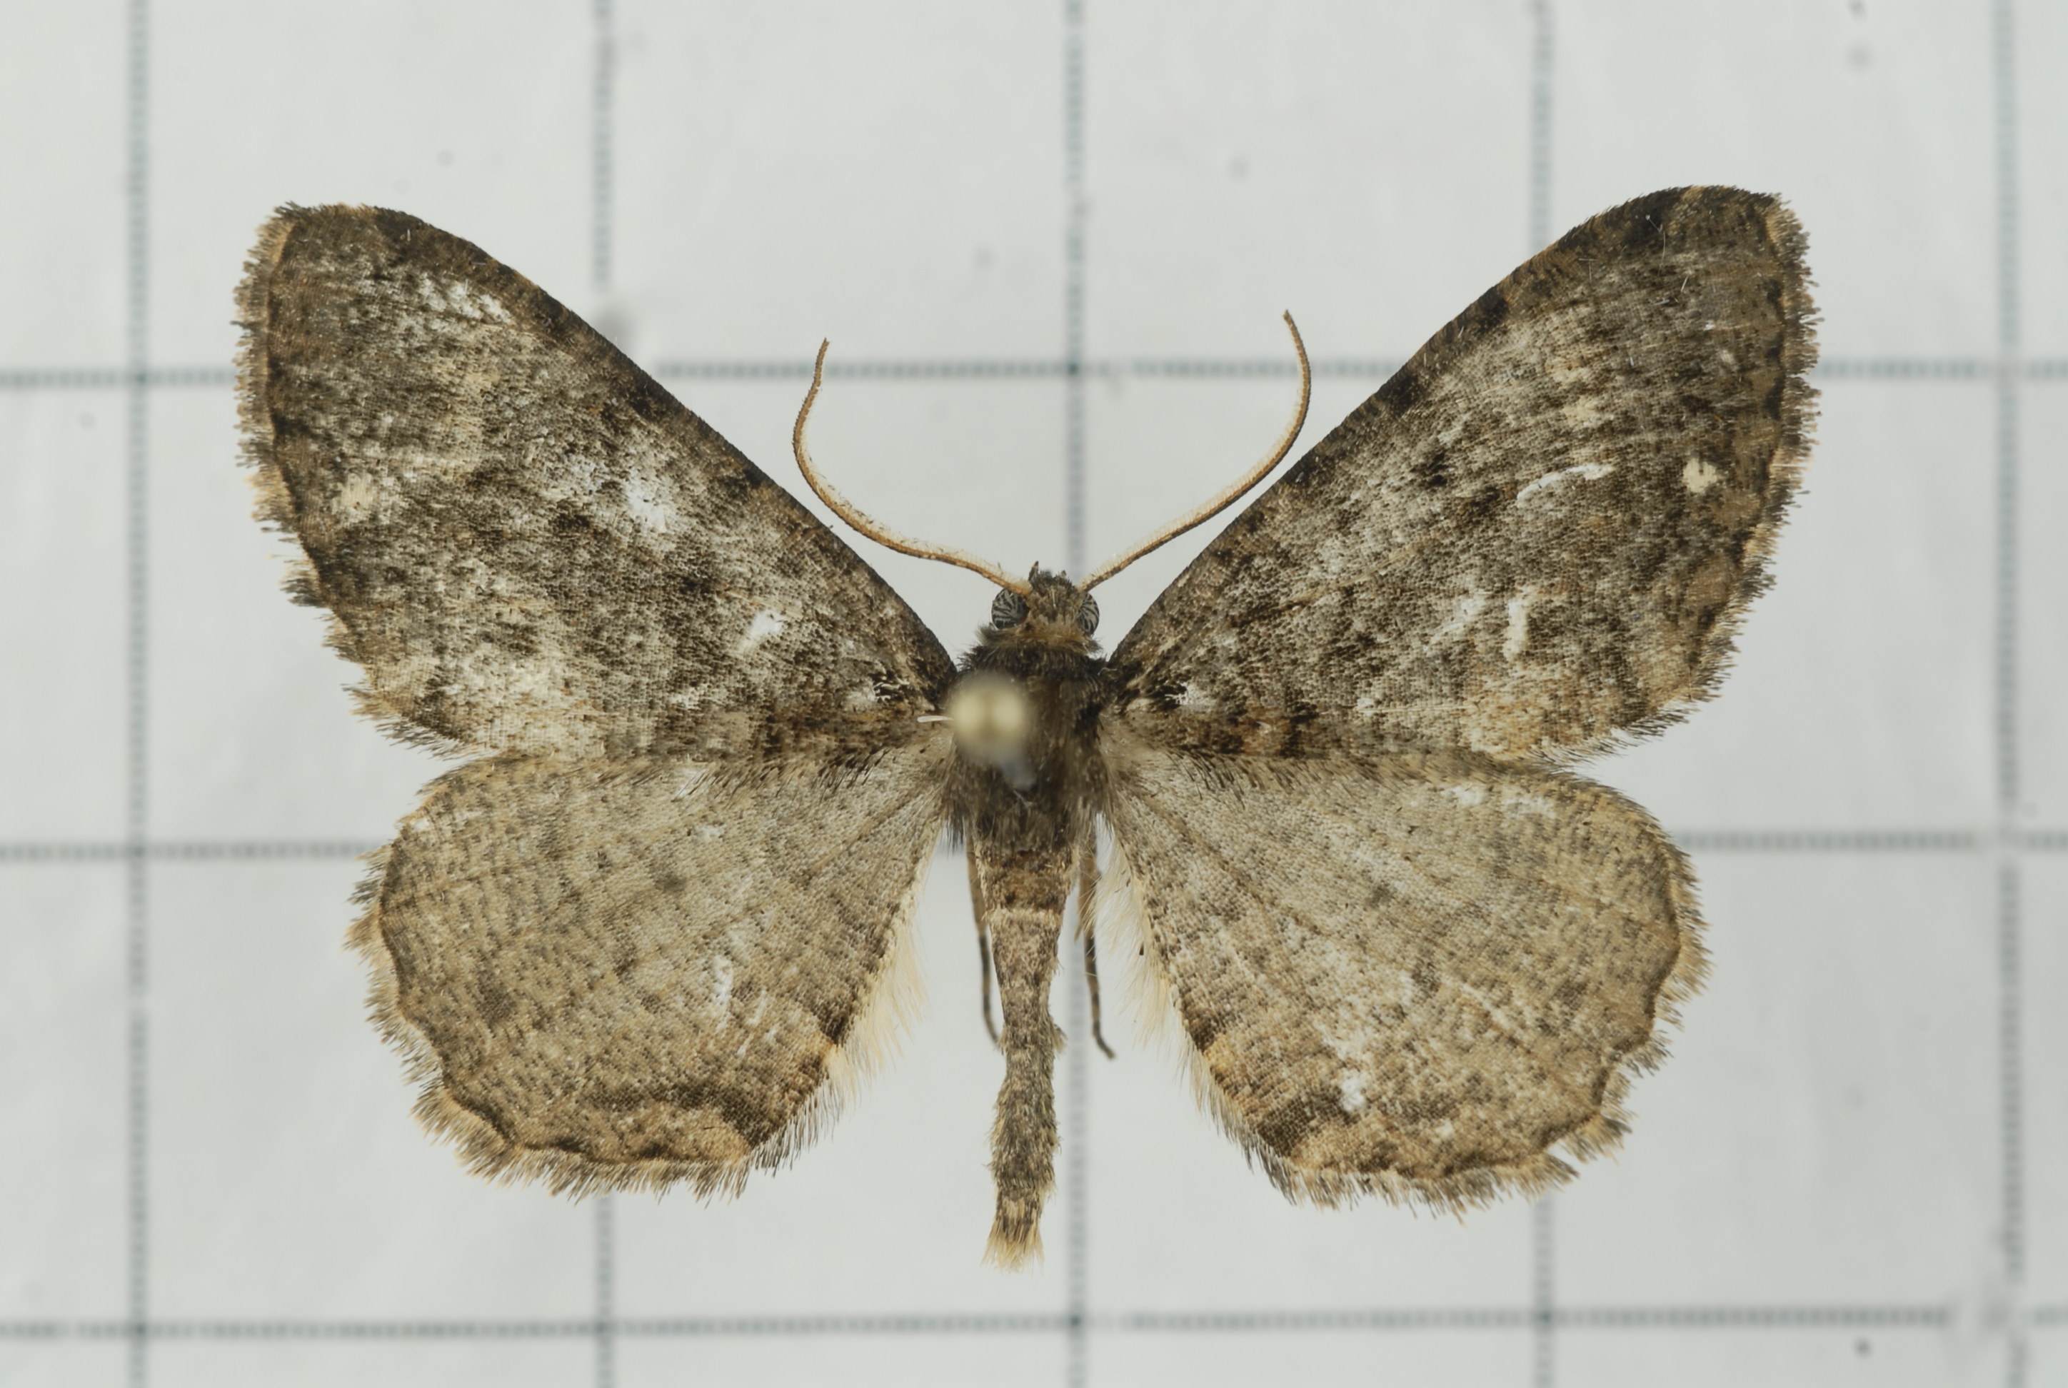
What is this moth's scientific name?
Parectropis subflava
